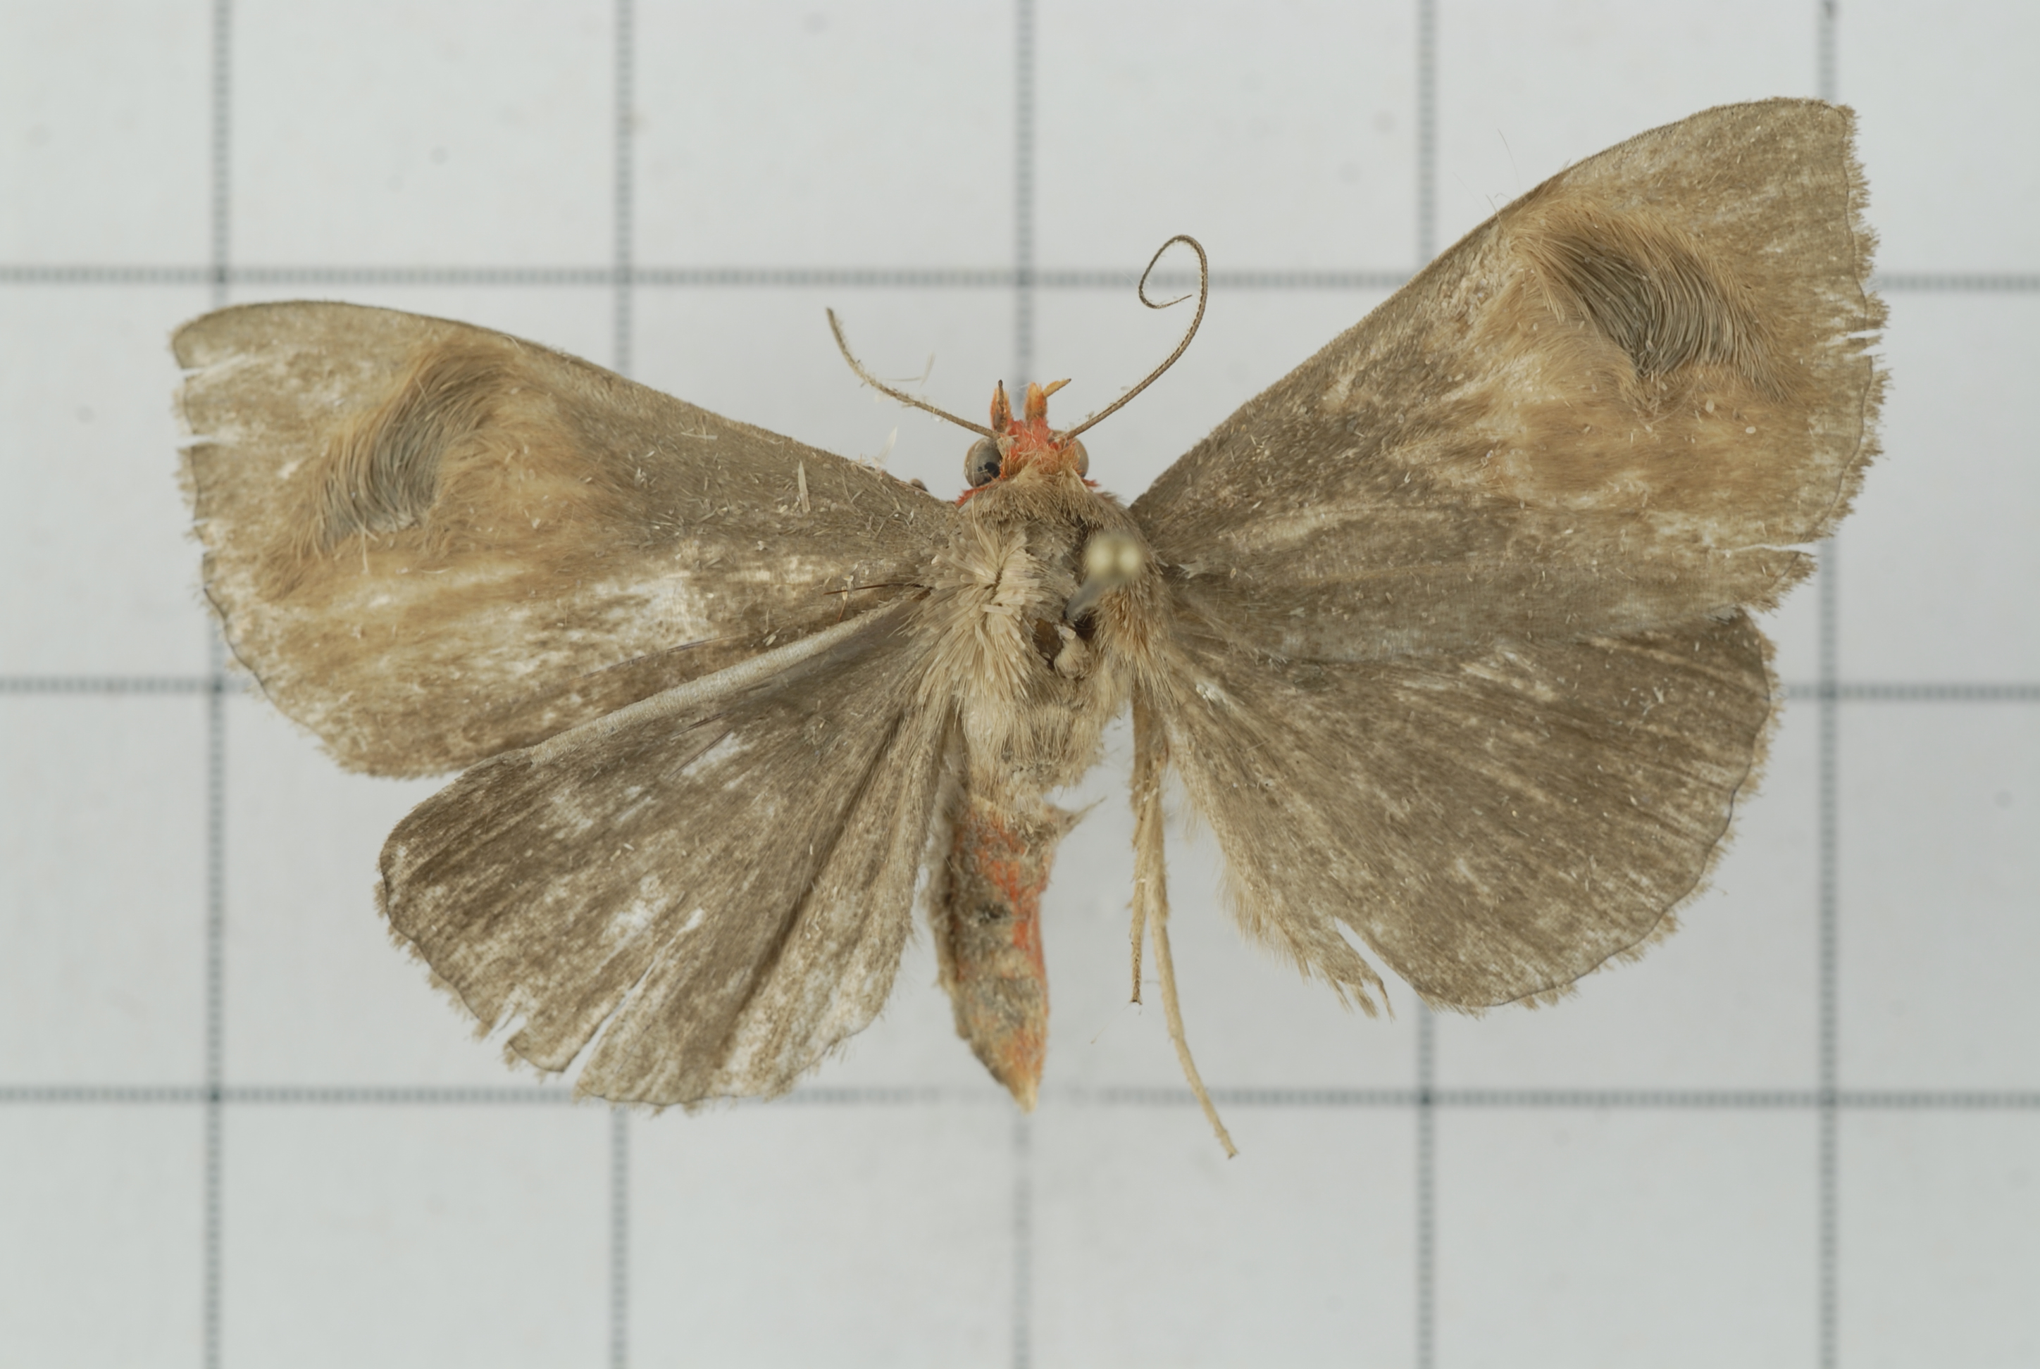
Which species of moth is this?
Calesia dasypterus
